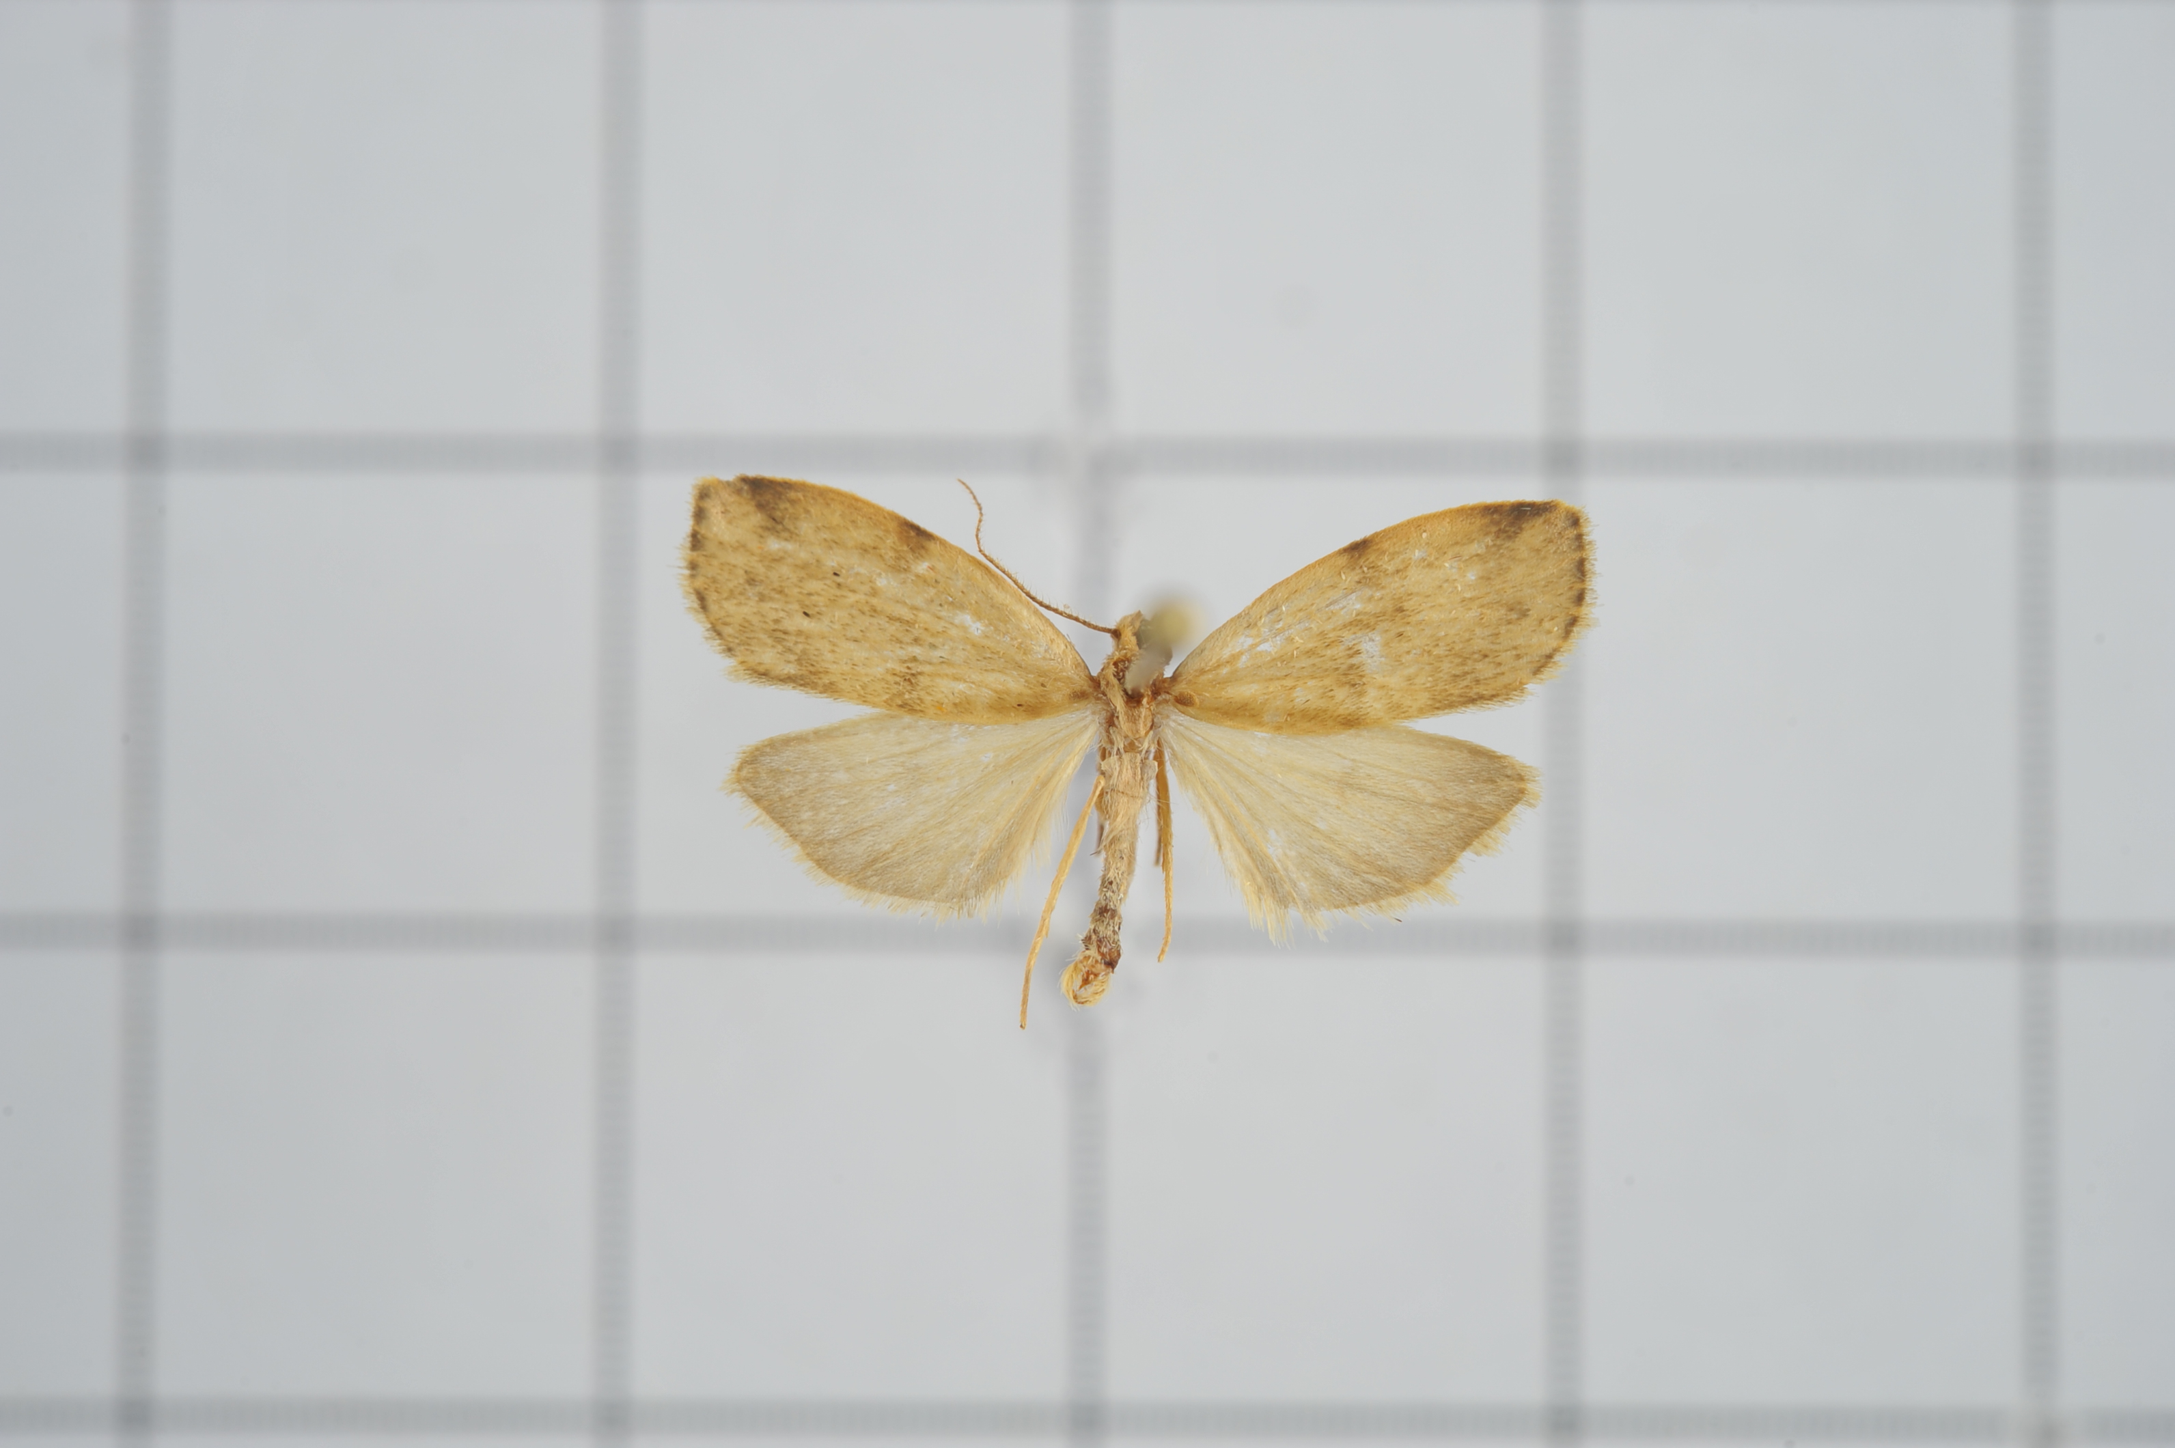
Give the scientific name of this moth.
Mithuna wilemani
